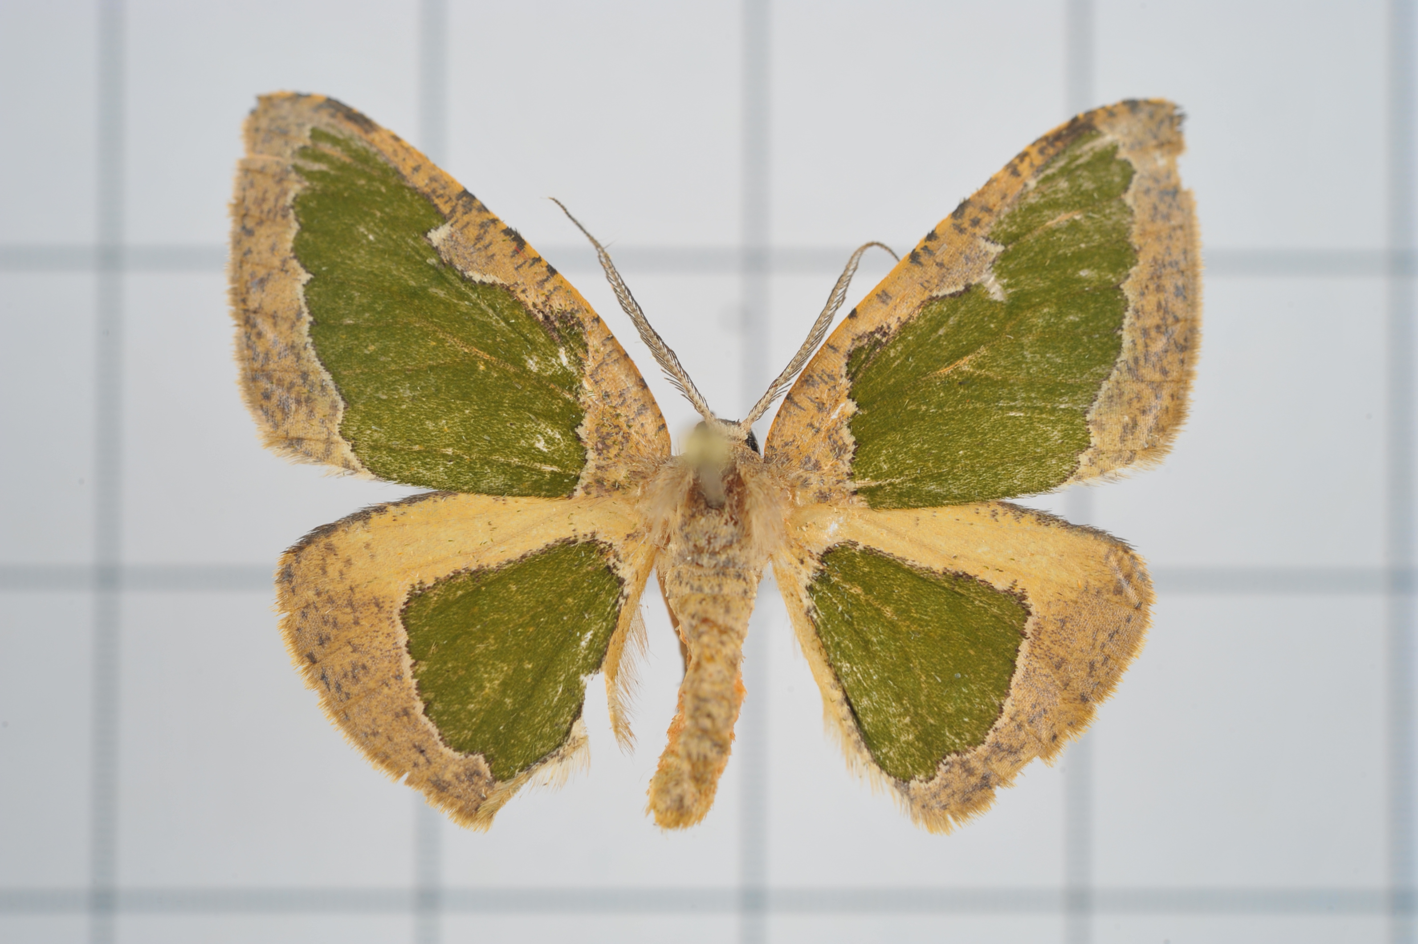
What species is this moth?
Celenna festivaria formosensis
